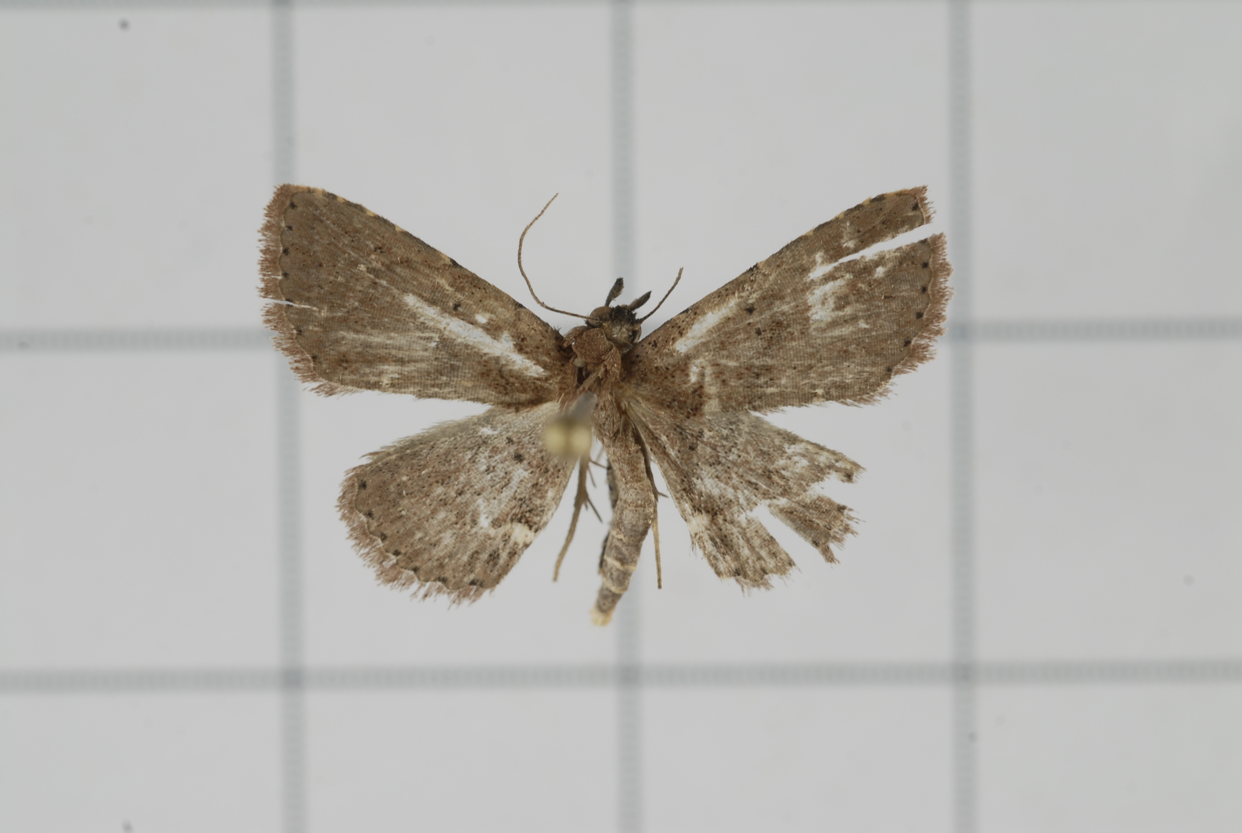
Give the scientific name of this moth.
Nechesia albodentata
